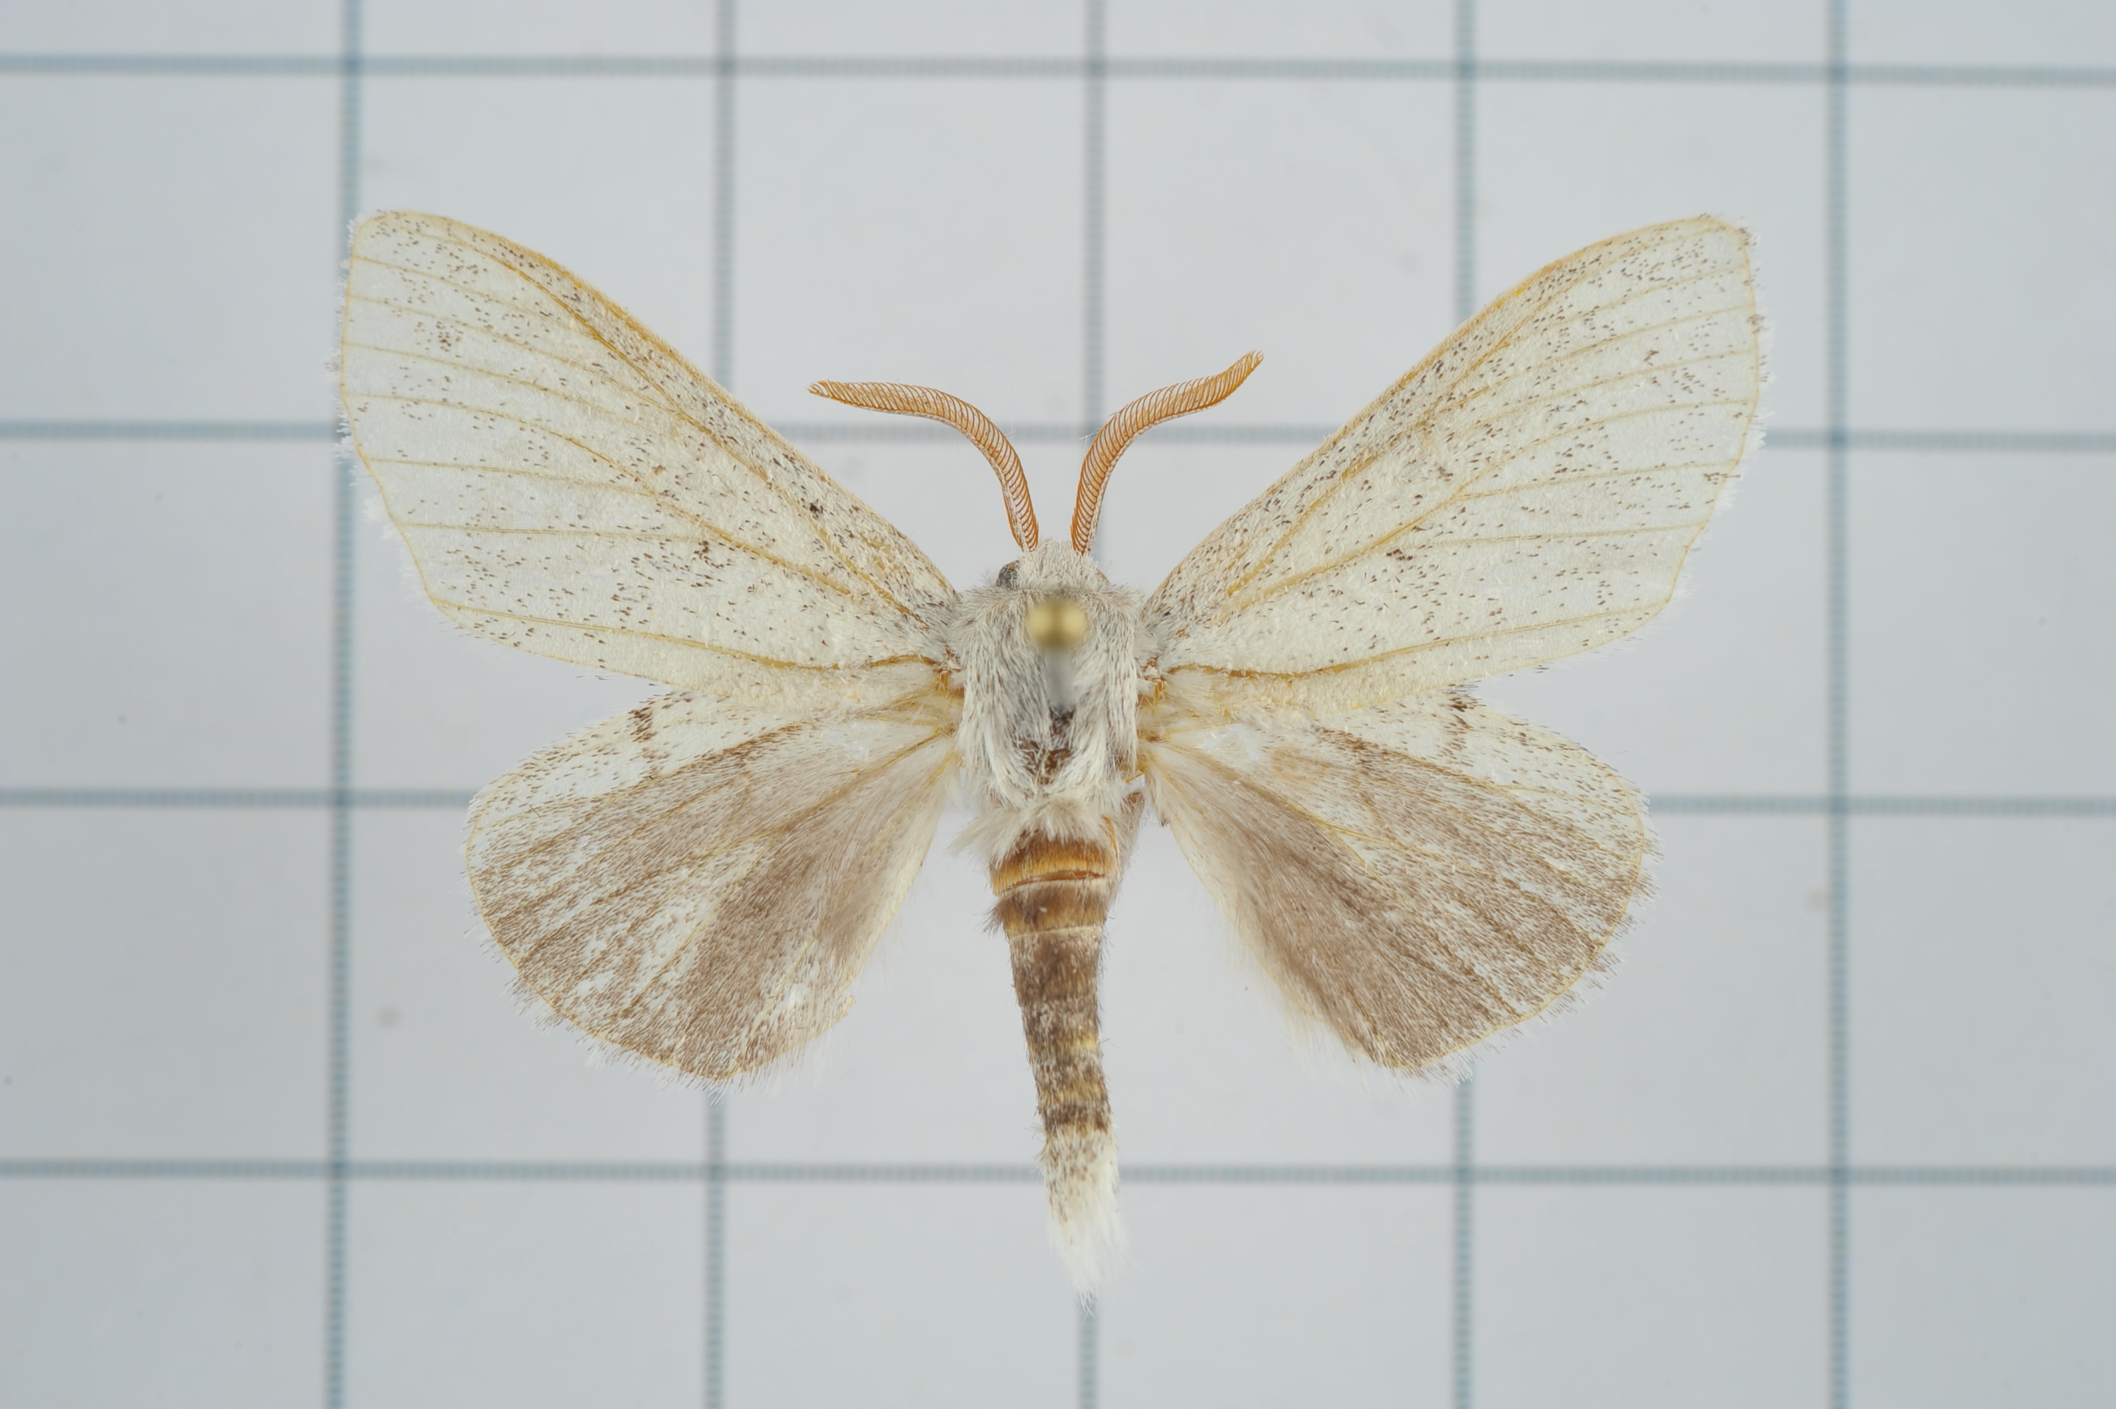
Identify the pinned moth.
Cnethodonta grisescens baibarana
